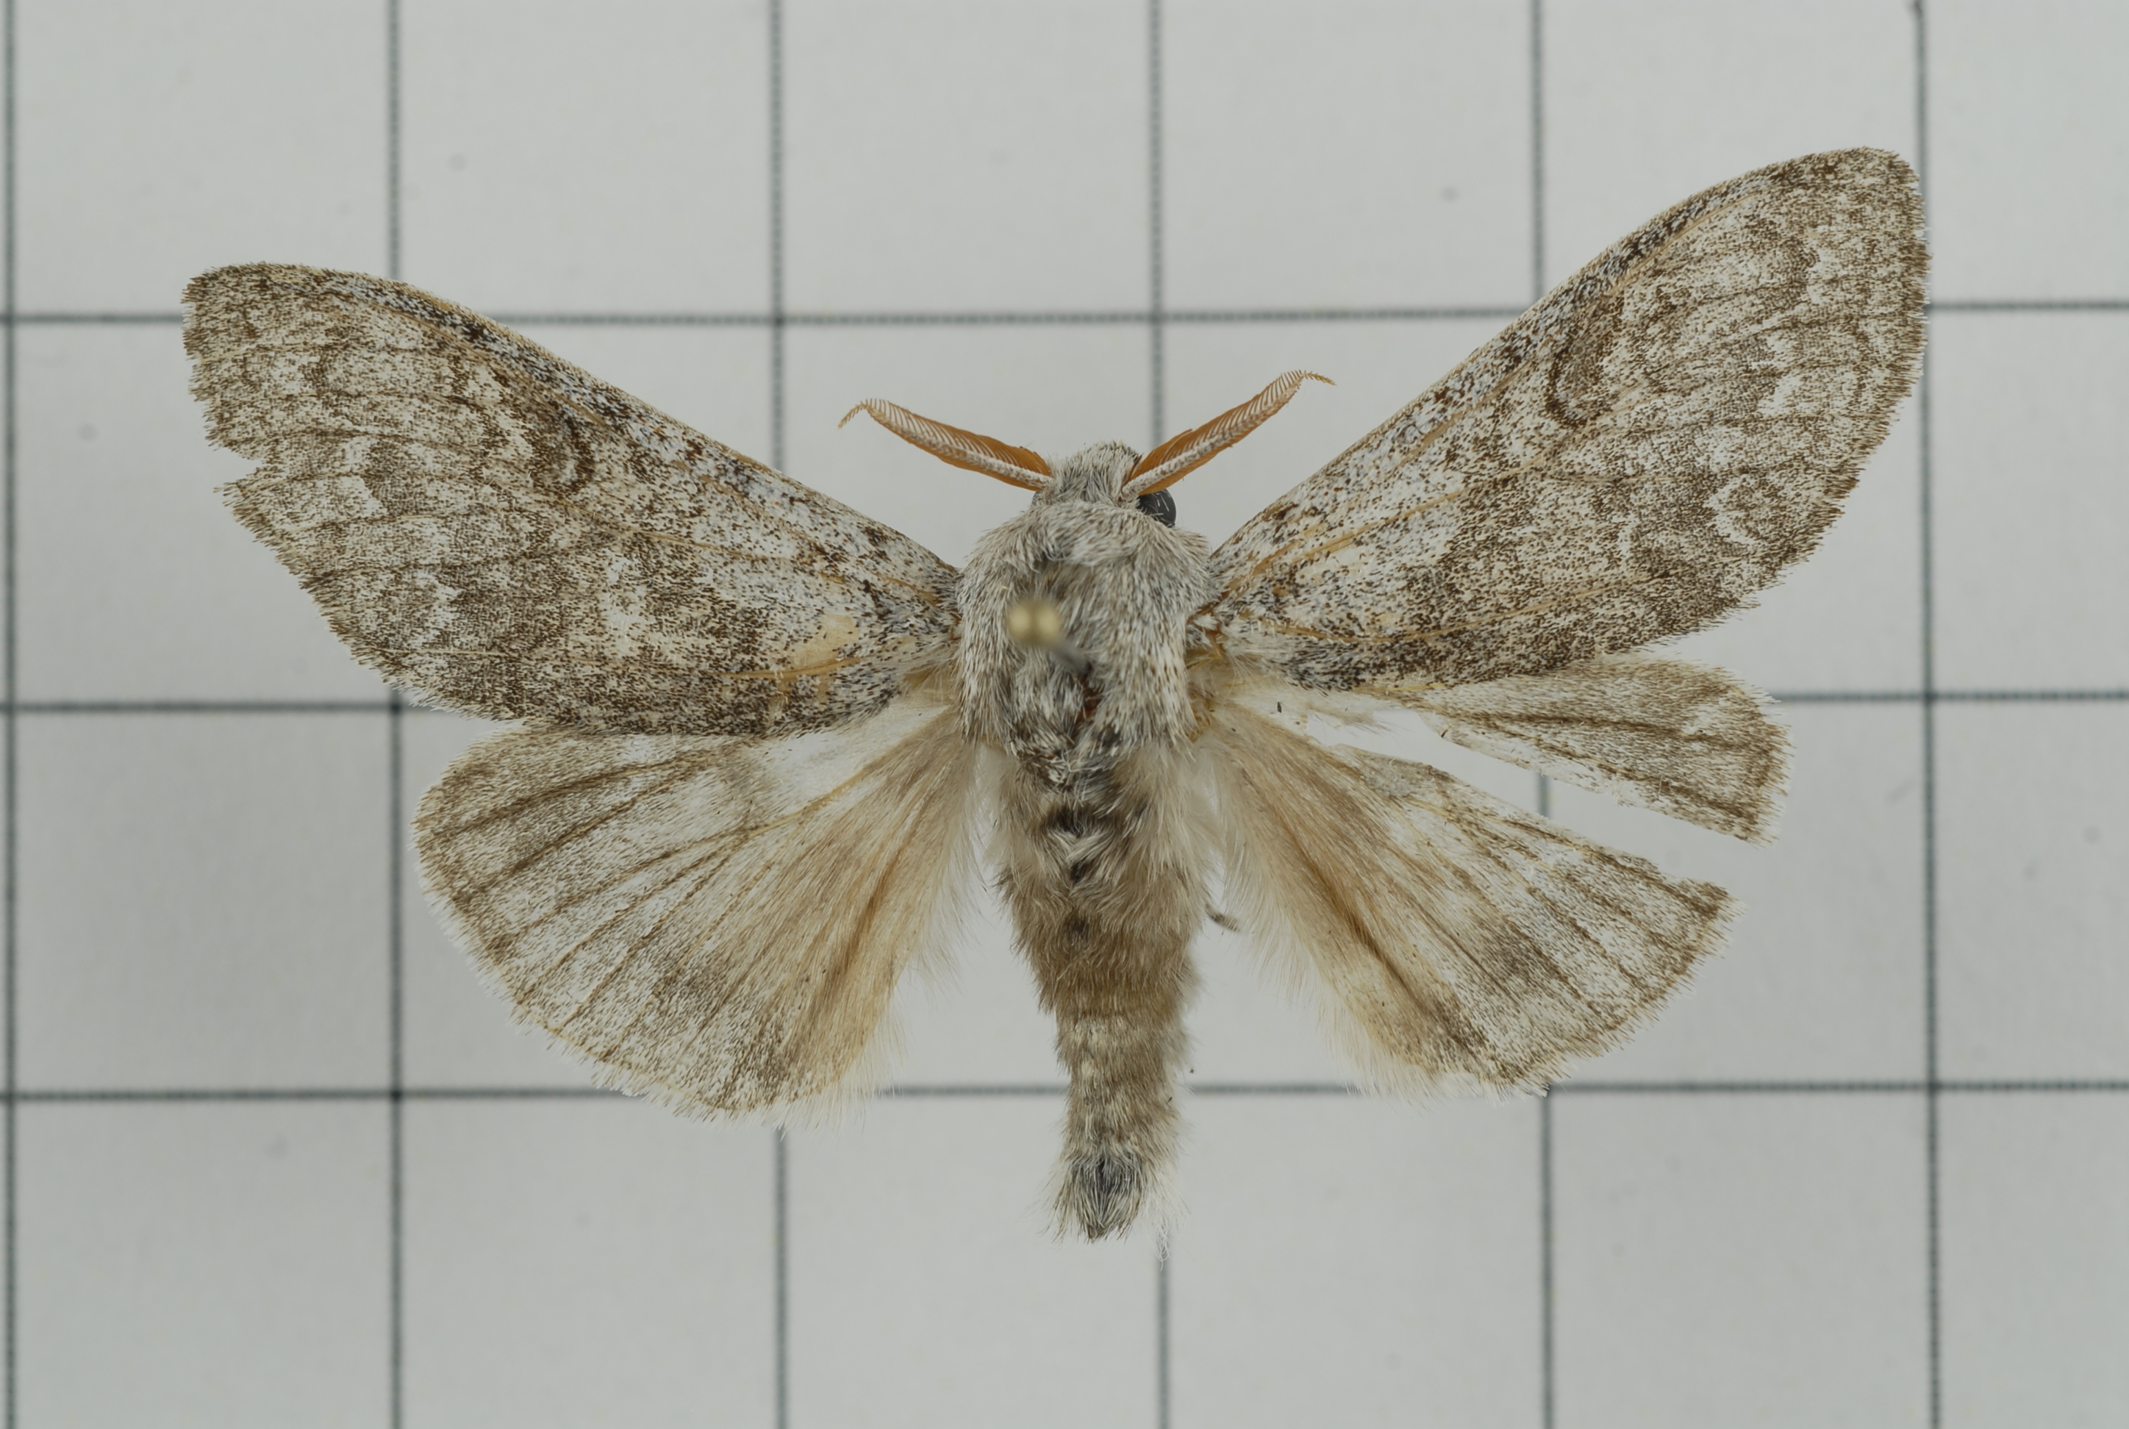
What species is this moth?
Calliteara horishanella
